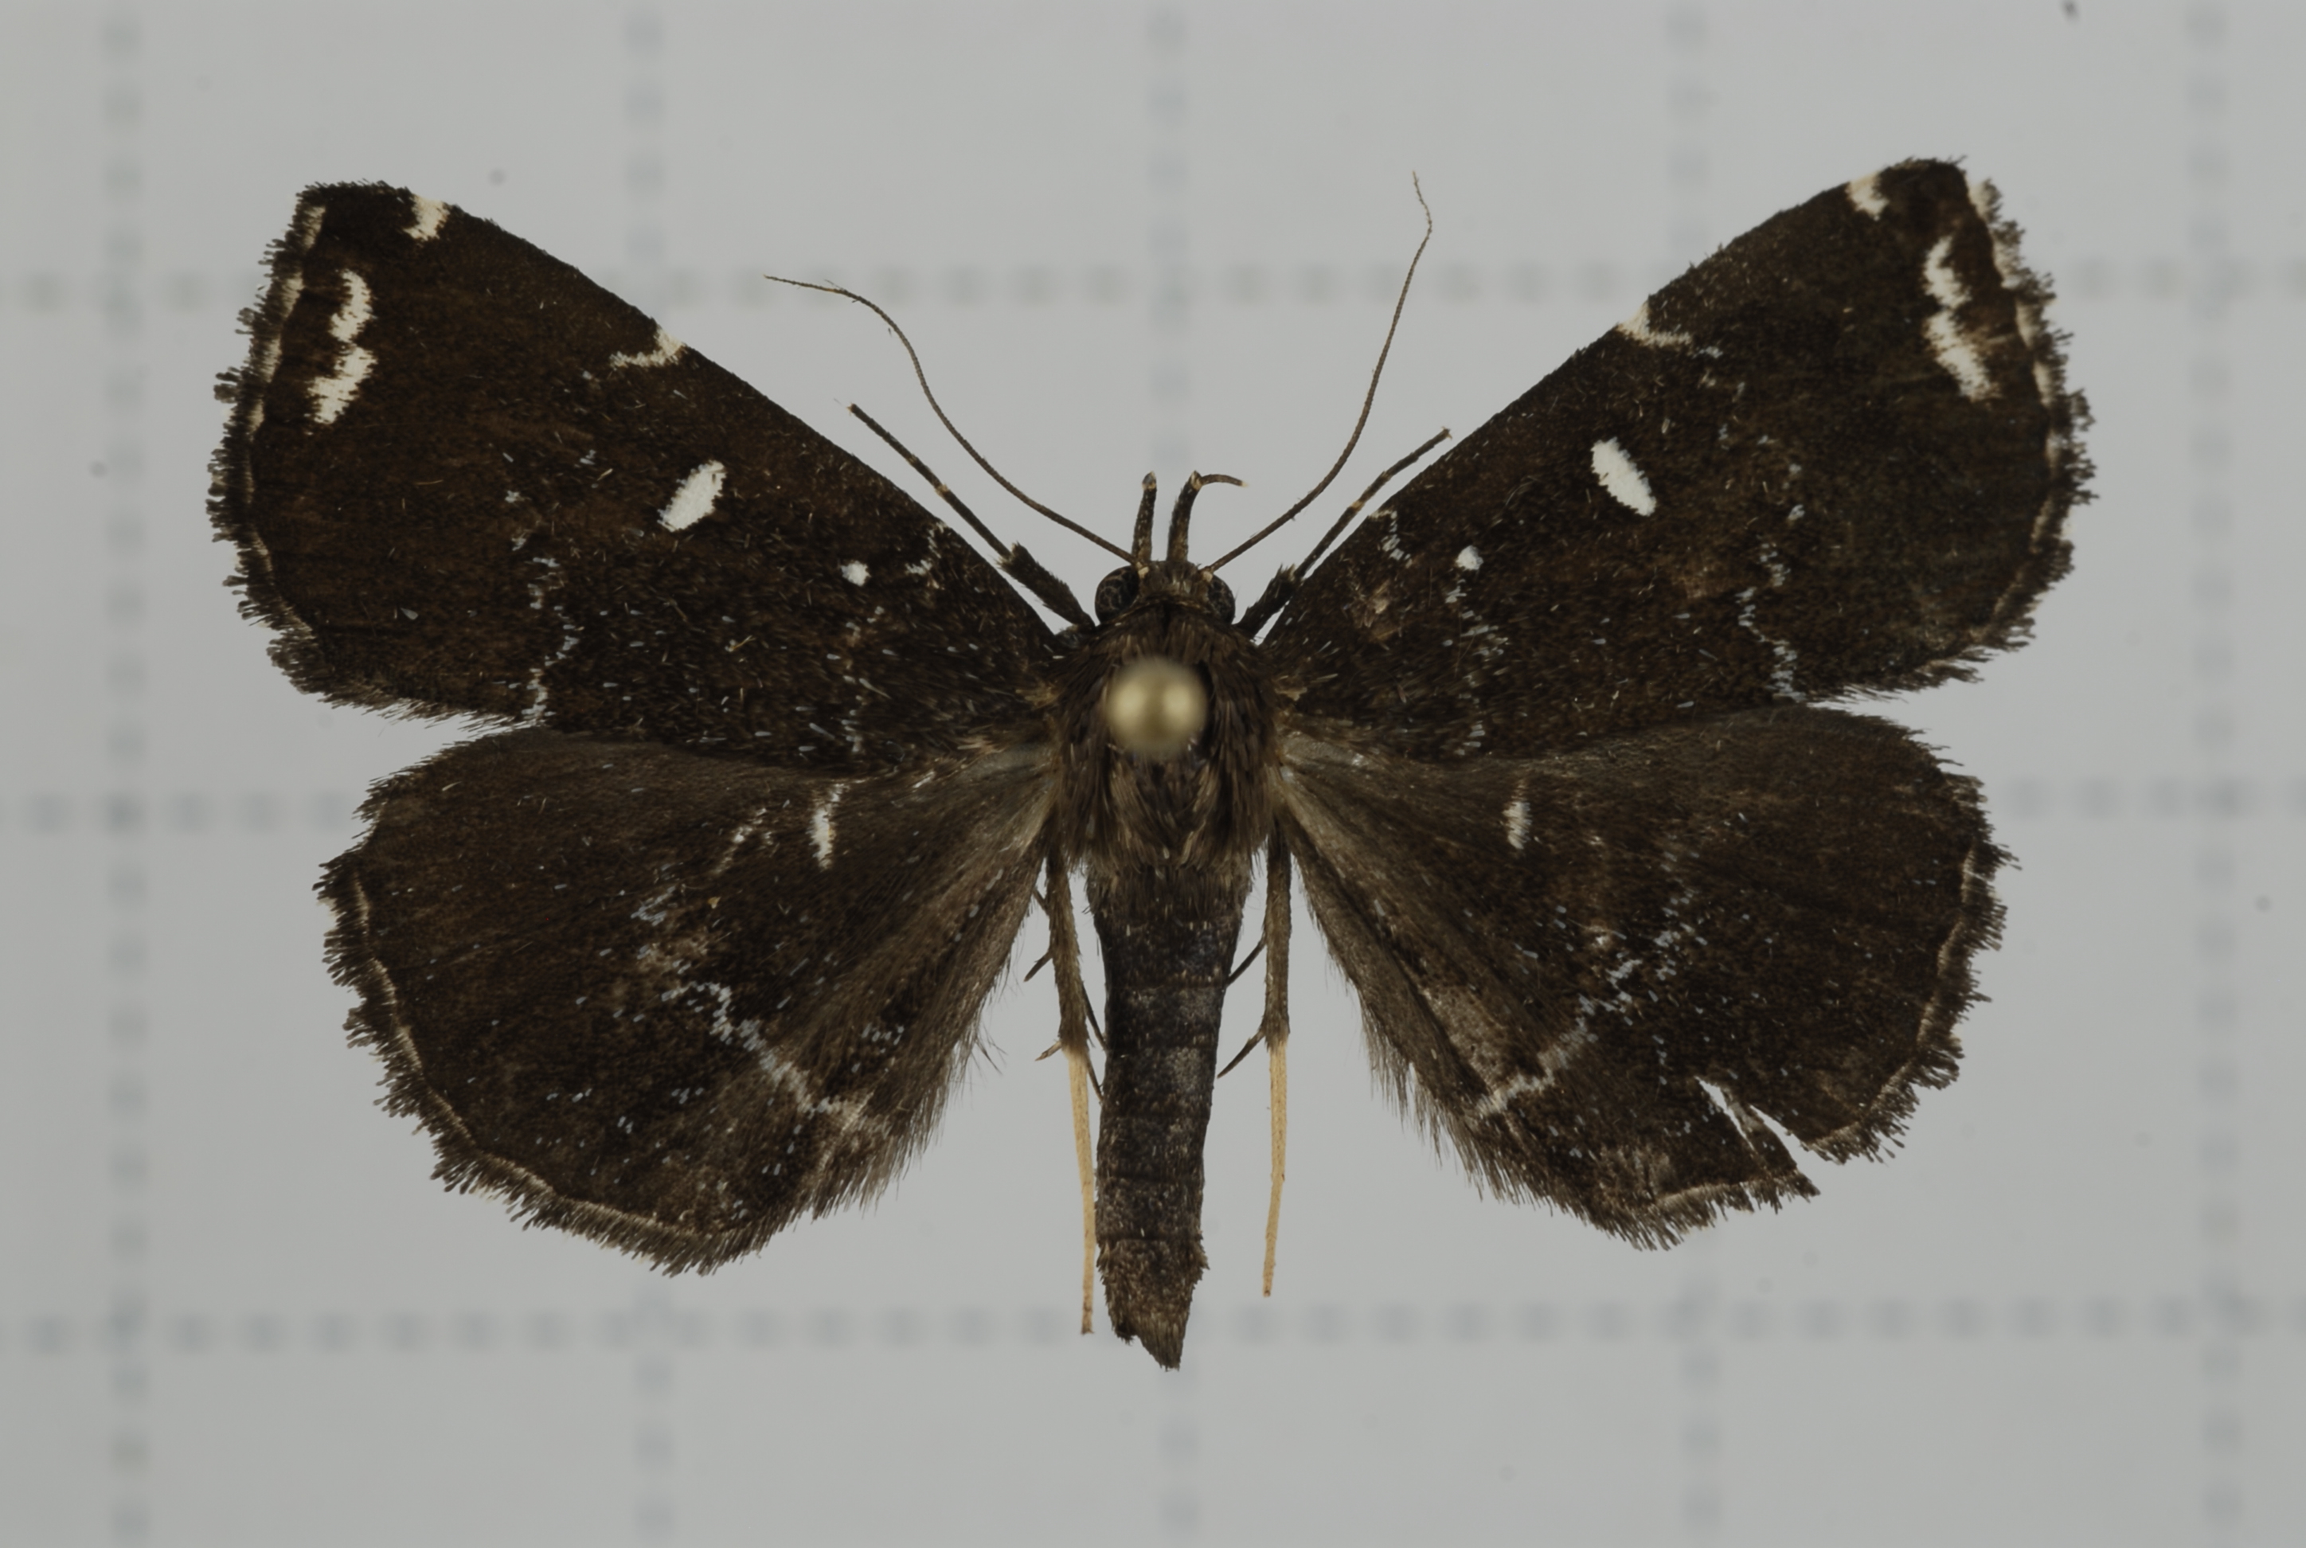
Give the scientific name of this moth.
Adrapsa simplex
